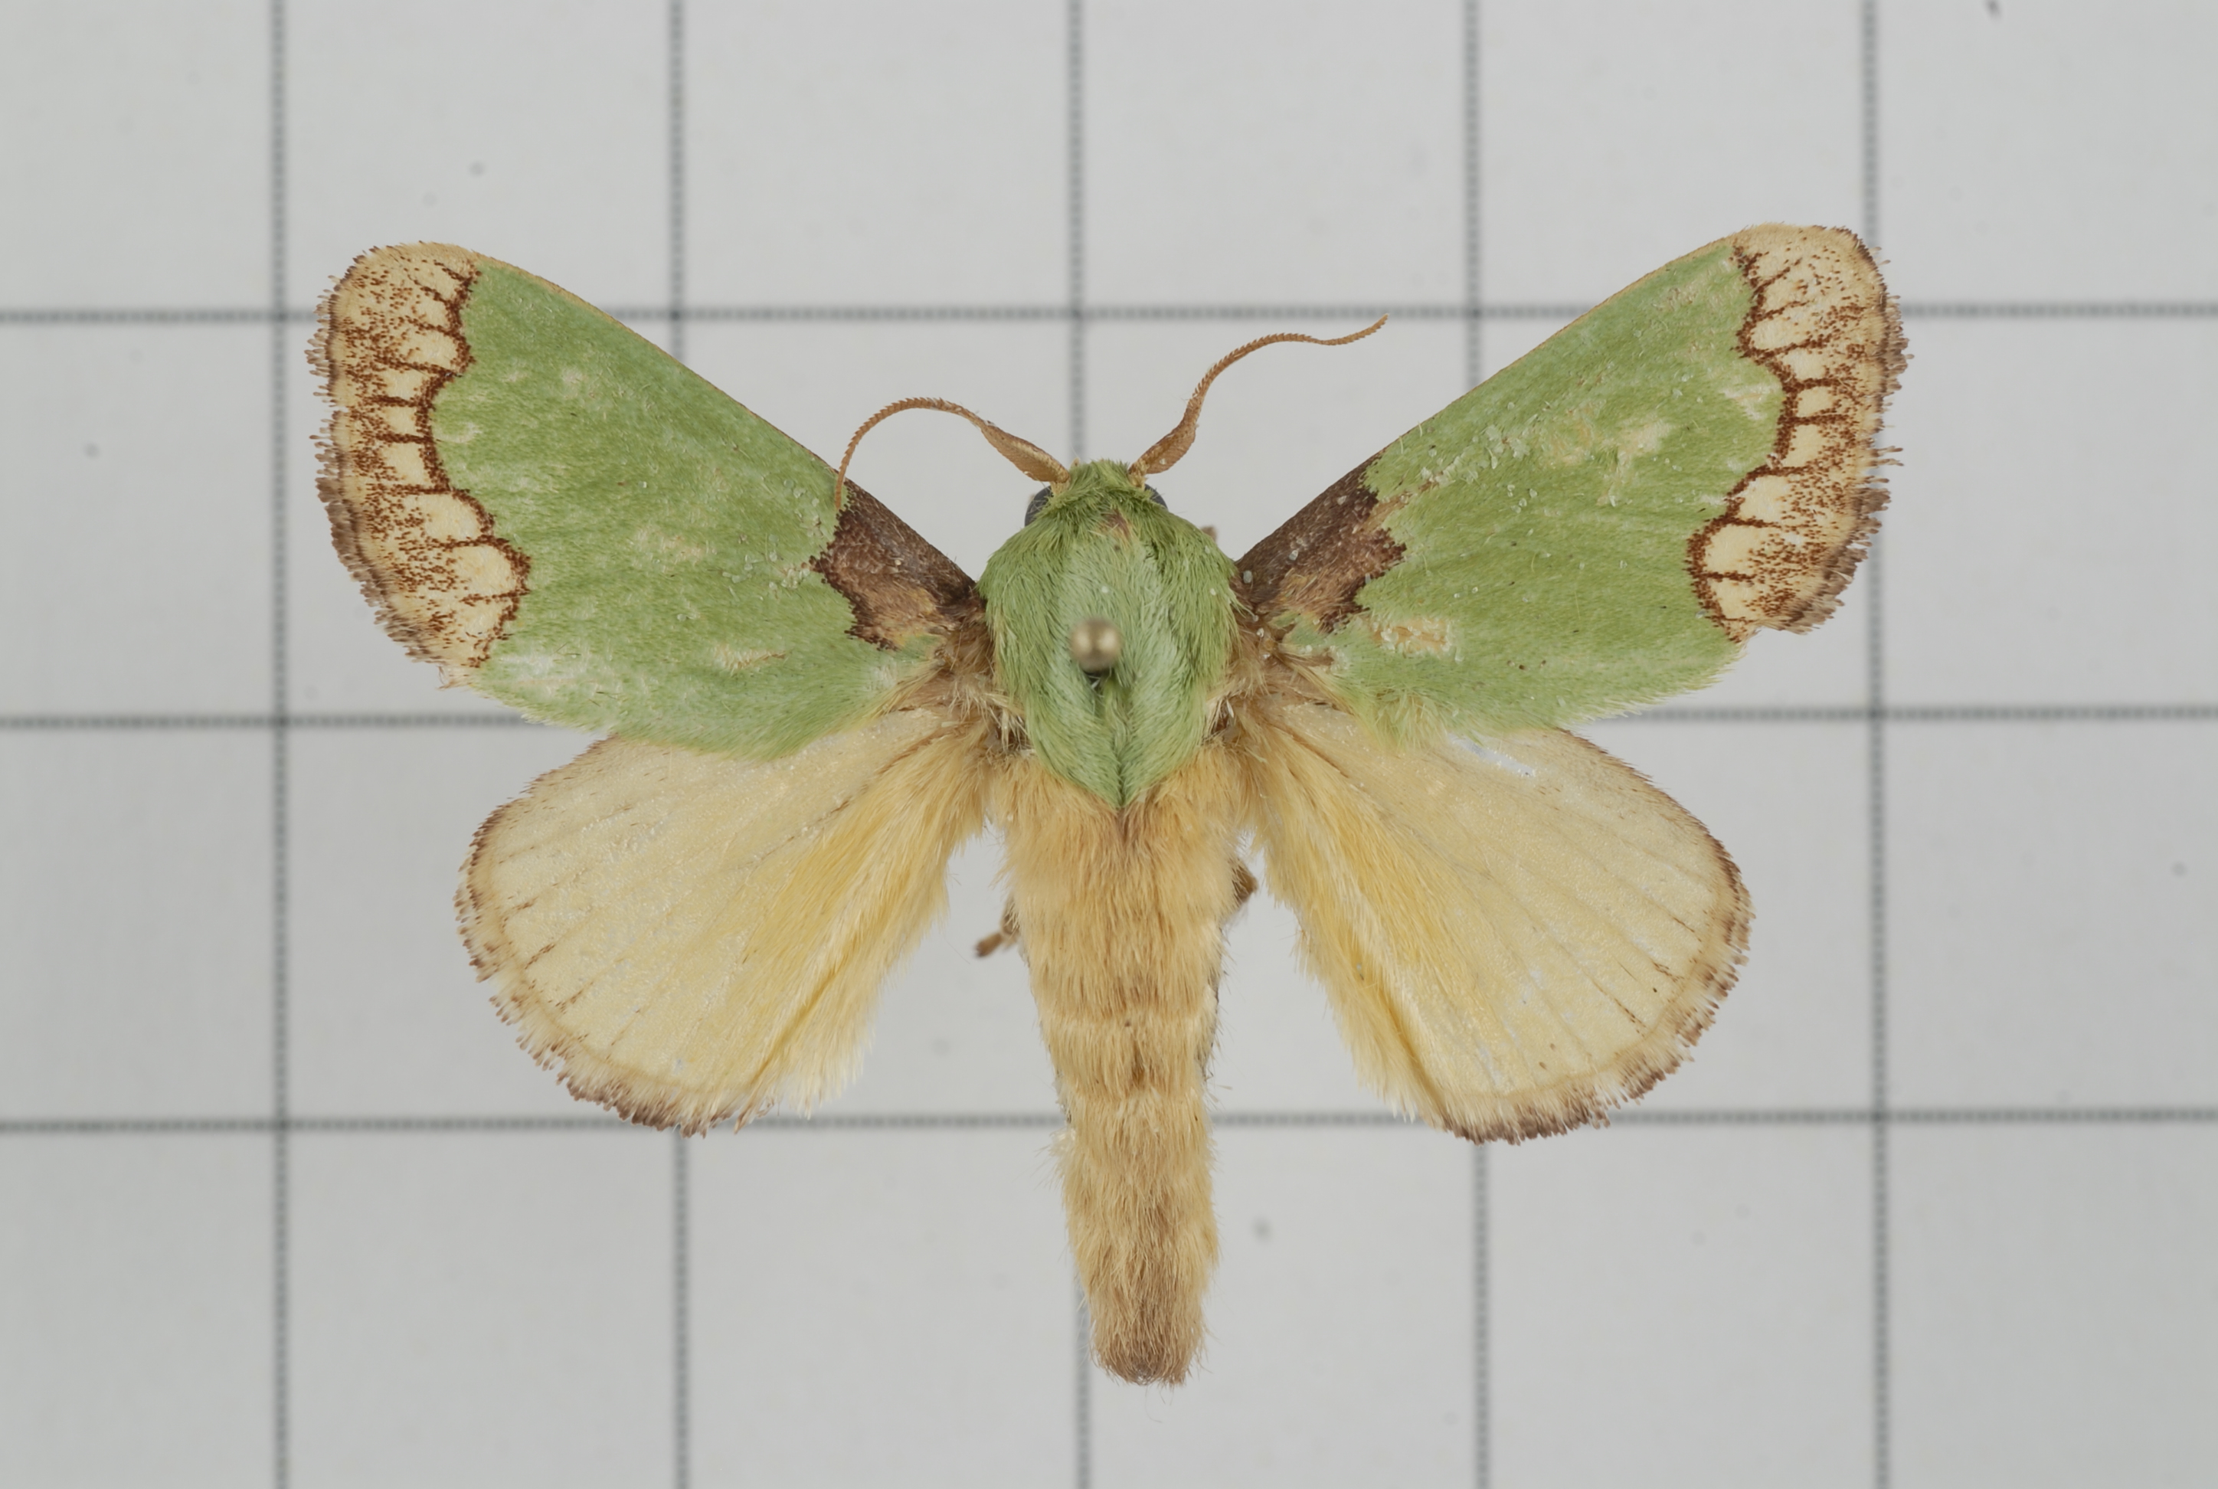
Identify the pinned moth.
Parasa consocia
